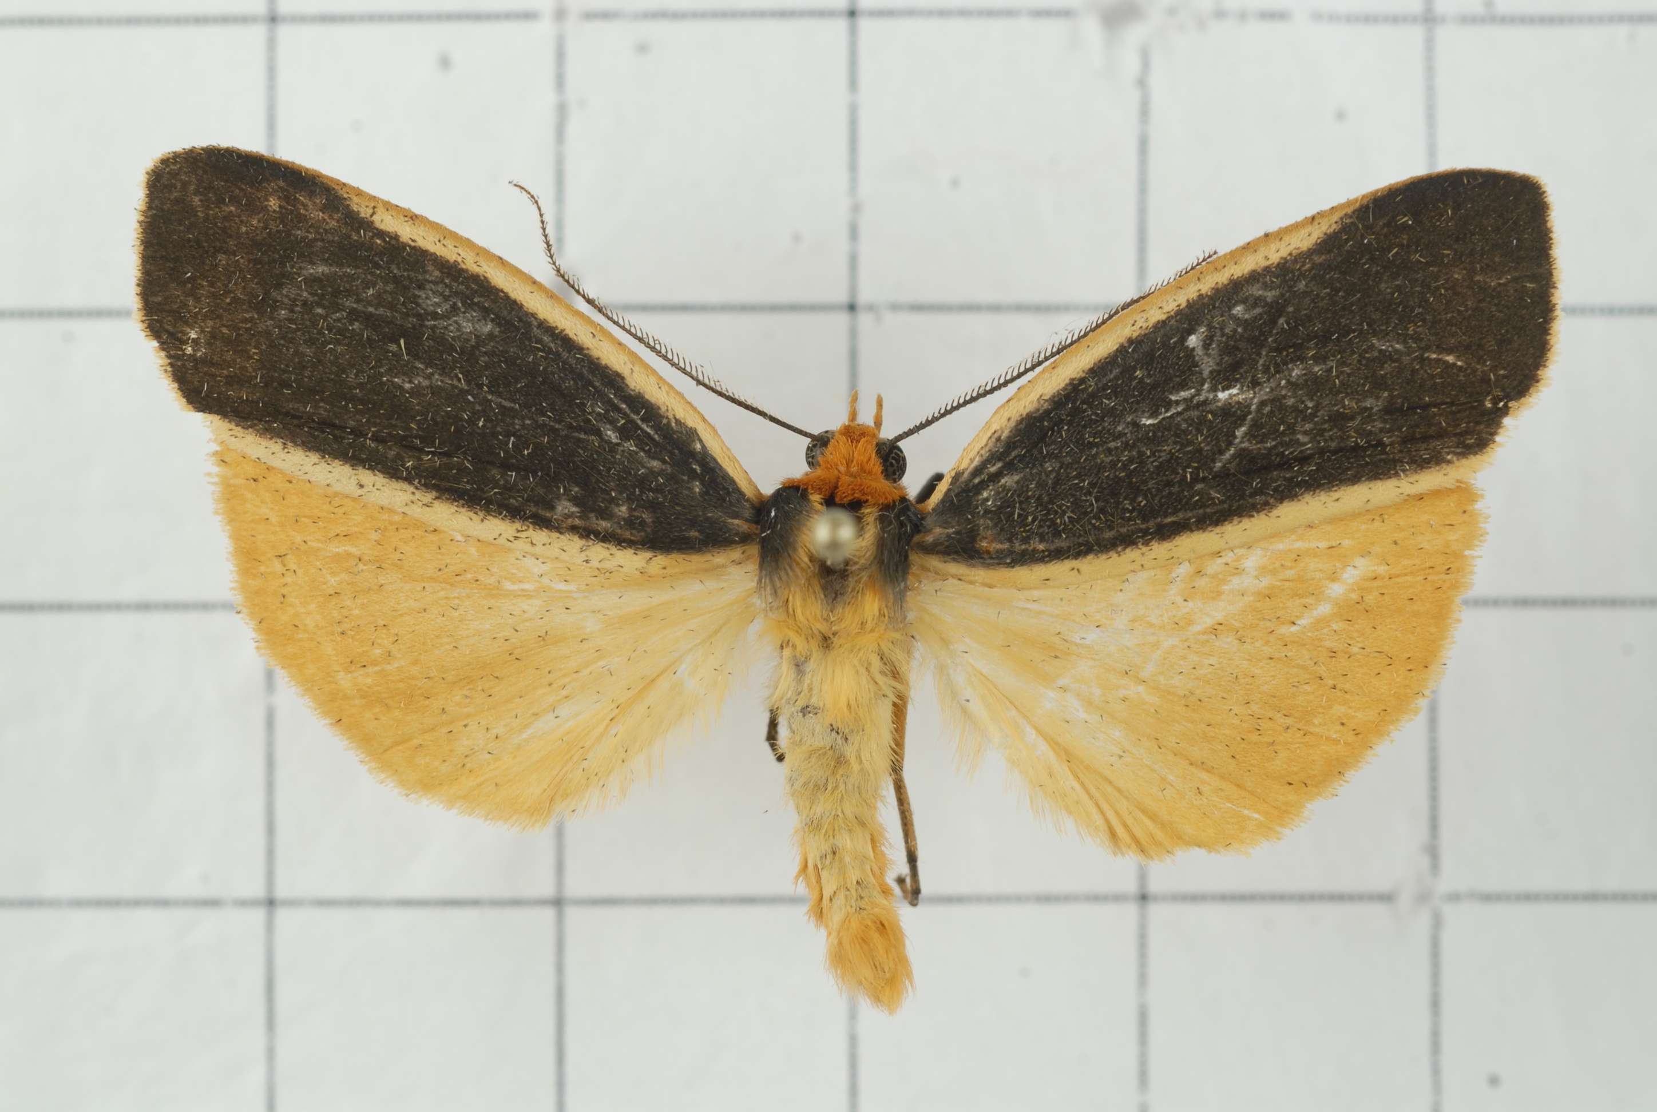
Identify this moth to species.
Churinga virago
